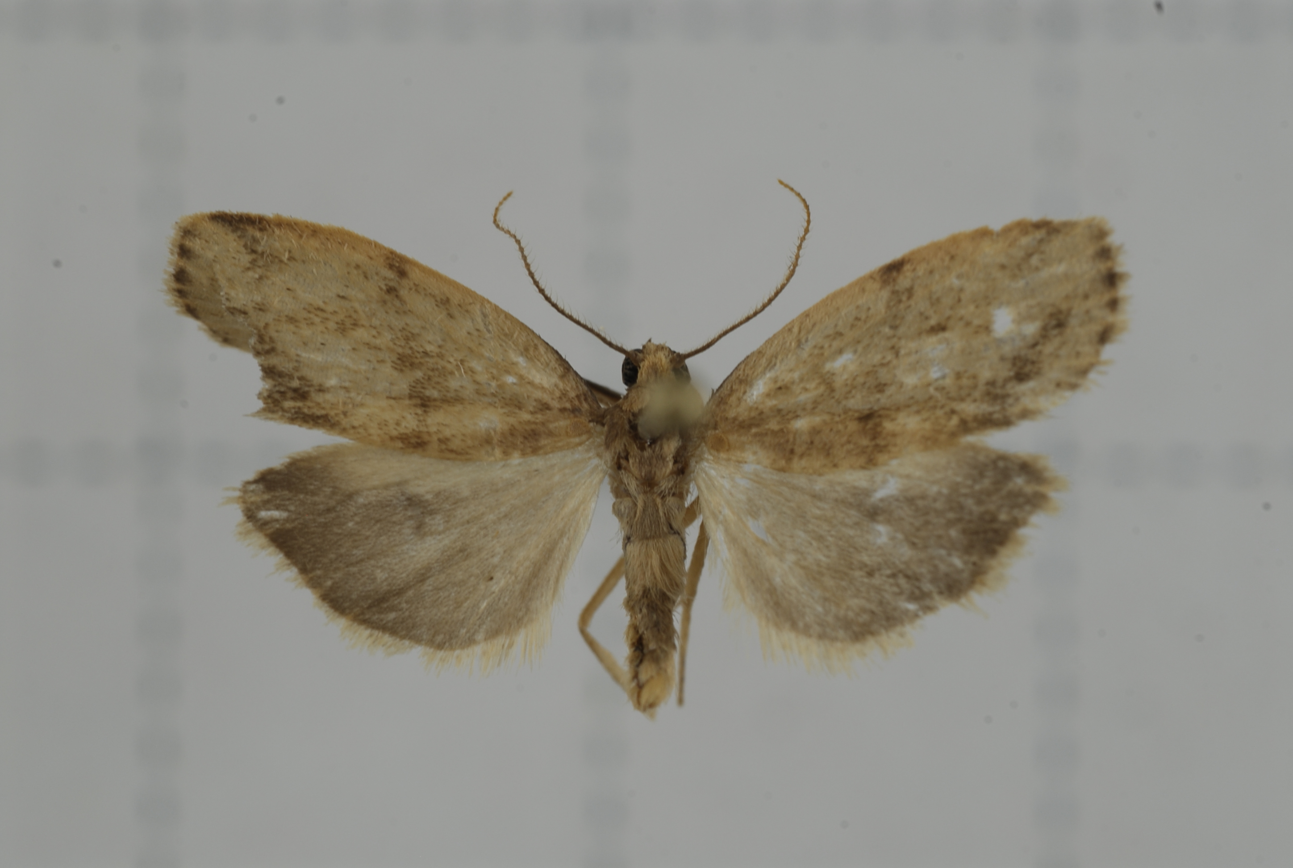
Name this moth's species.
Mithuna wilemani
